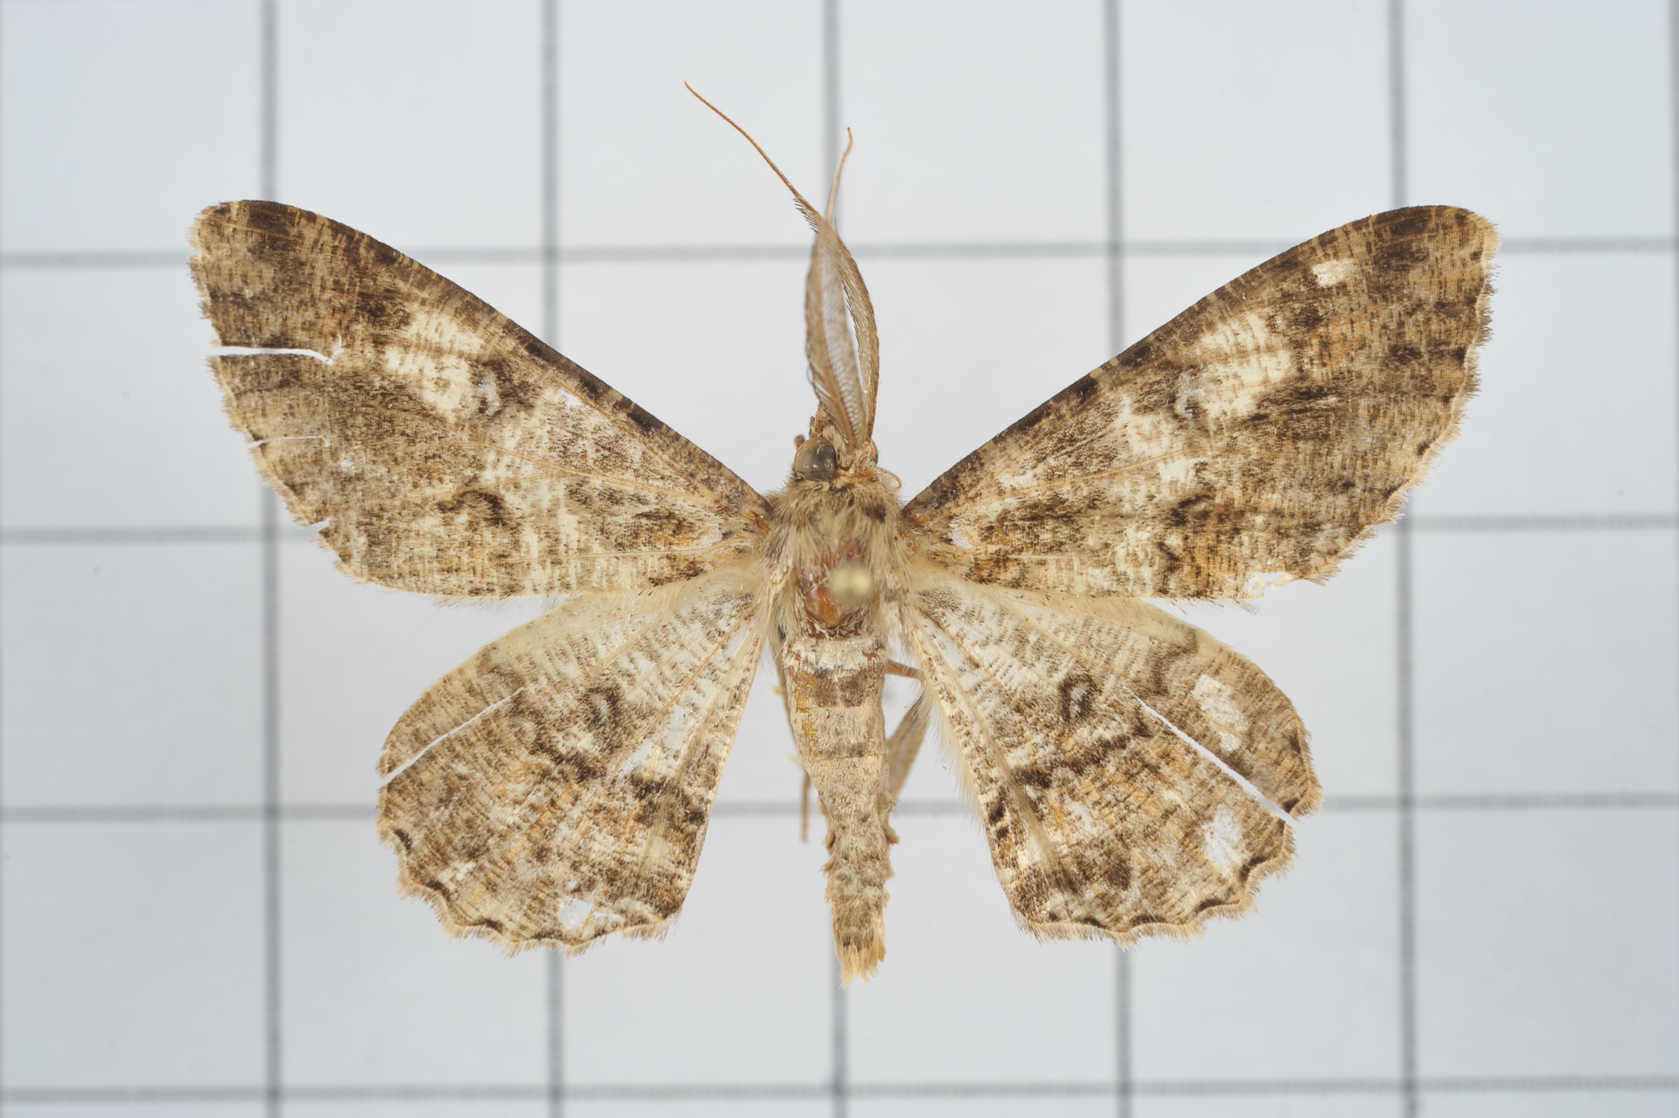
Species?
Cleora fraterna
